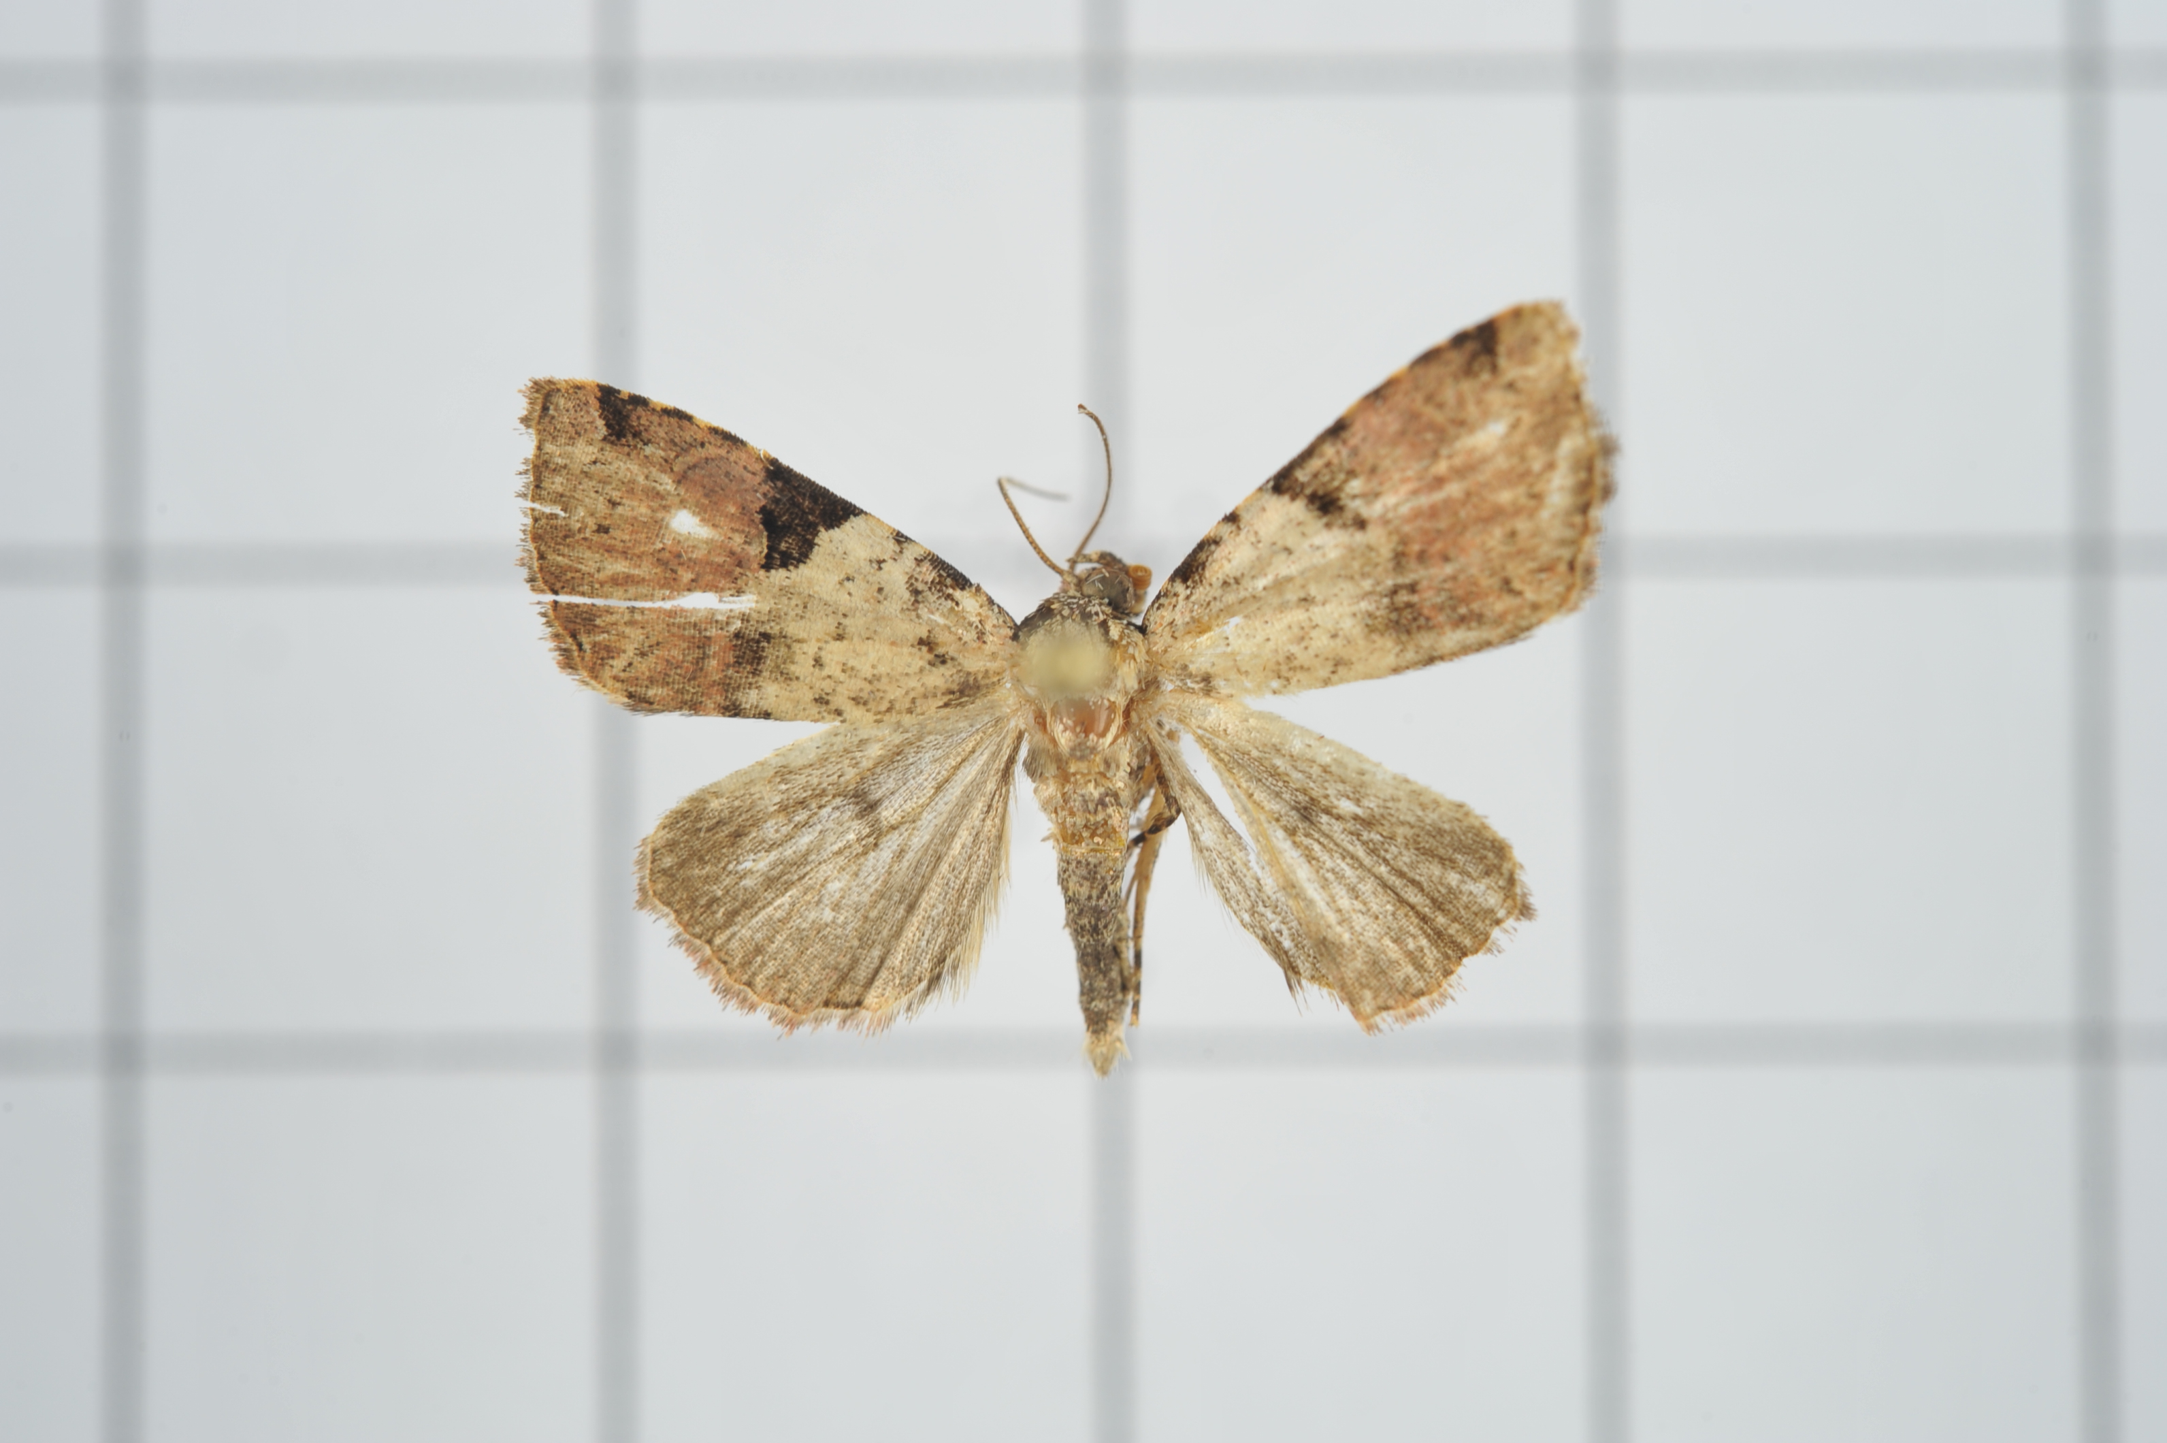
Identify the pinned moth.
Pseudeustrotia bipartita
